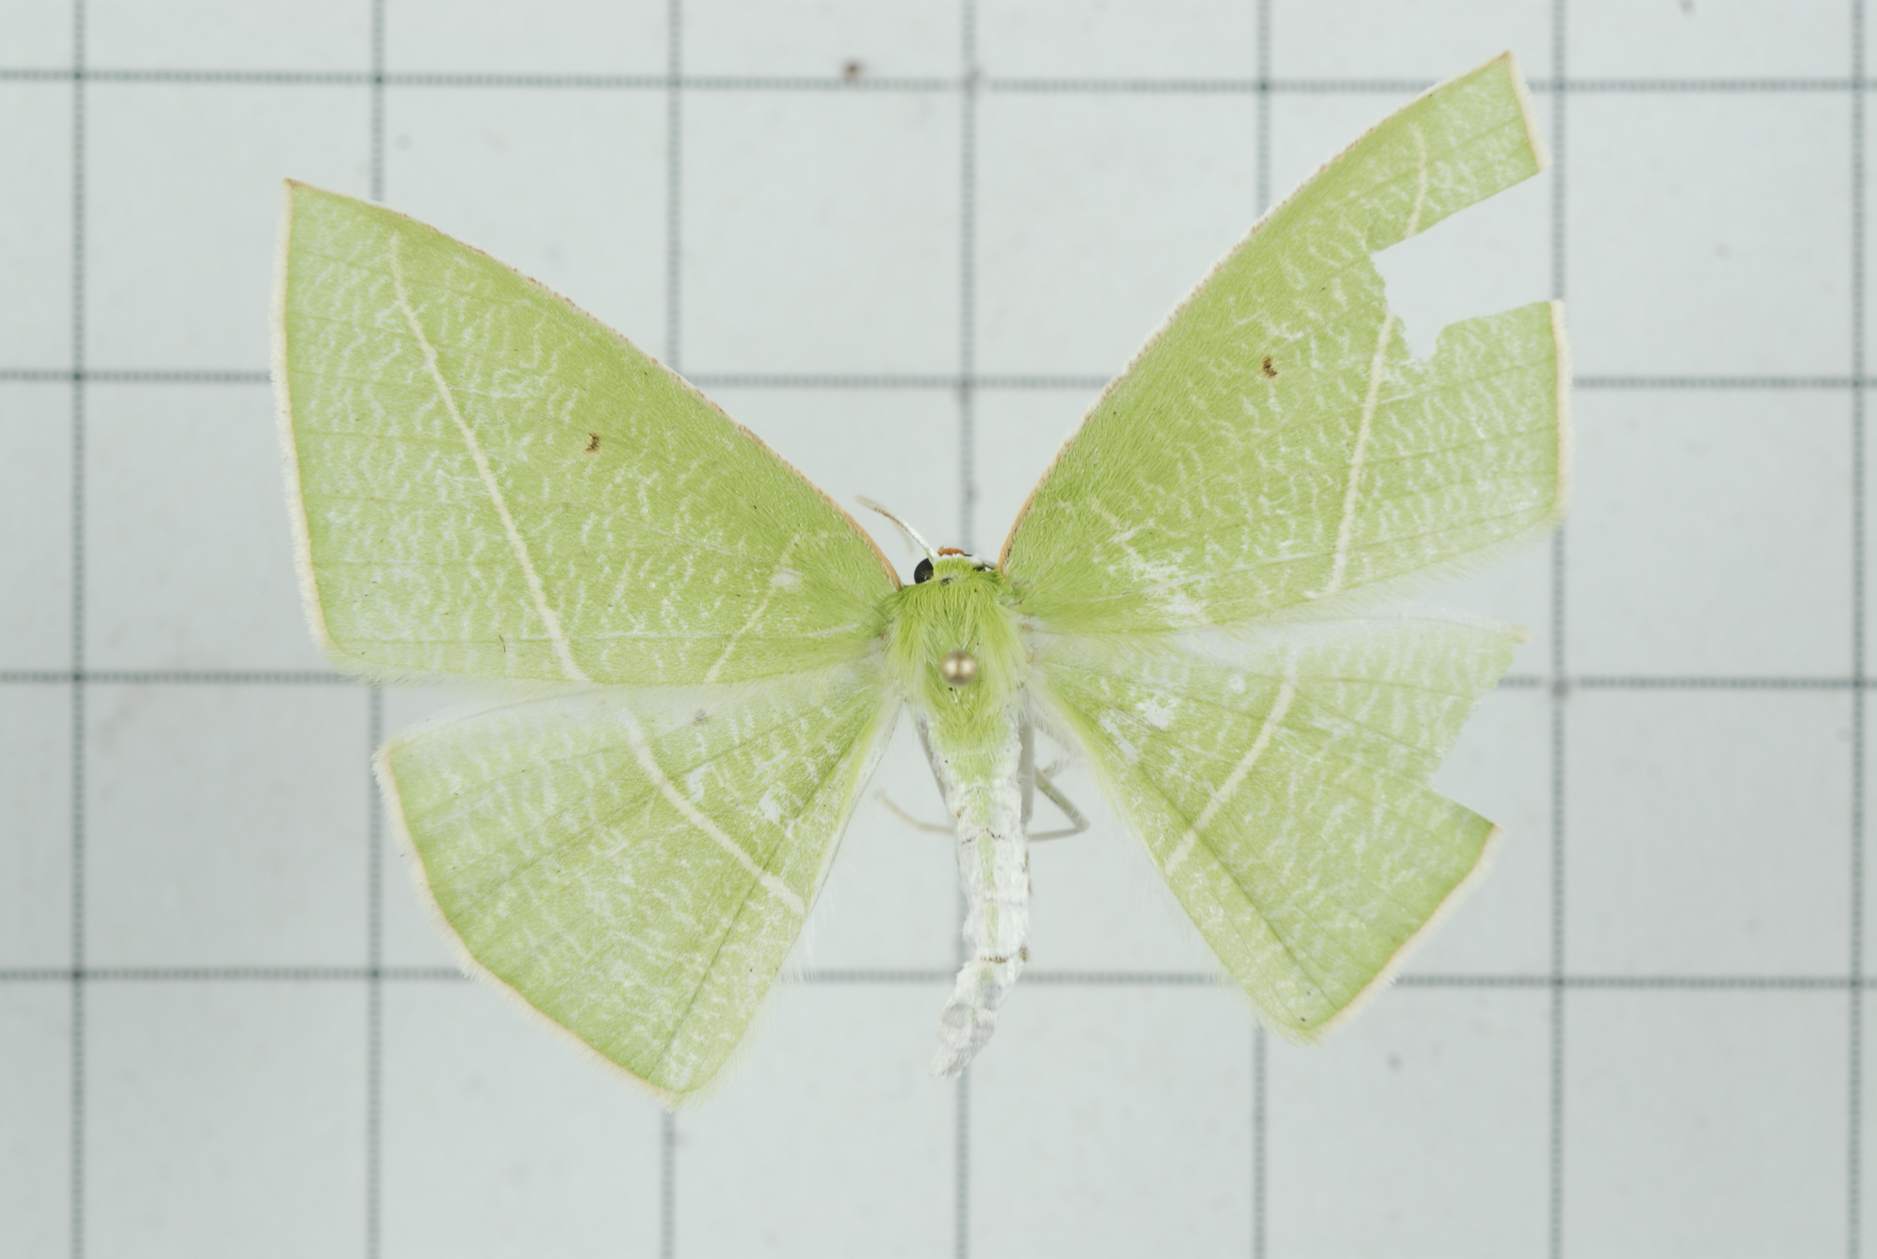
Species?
Tanaoctenia haliaria
